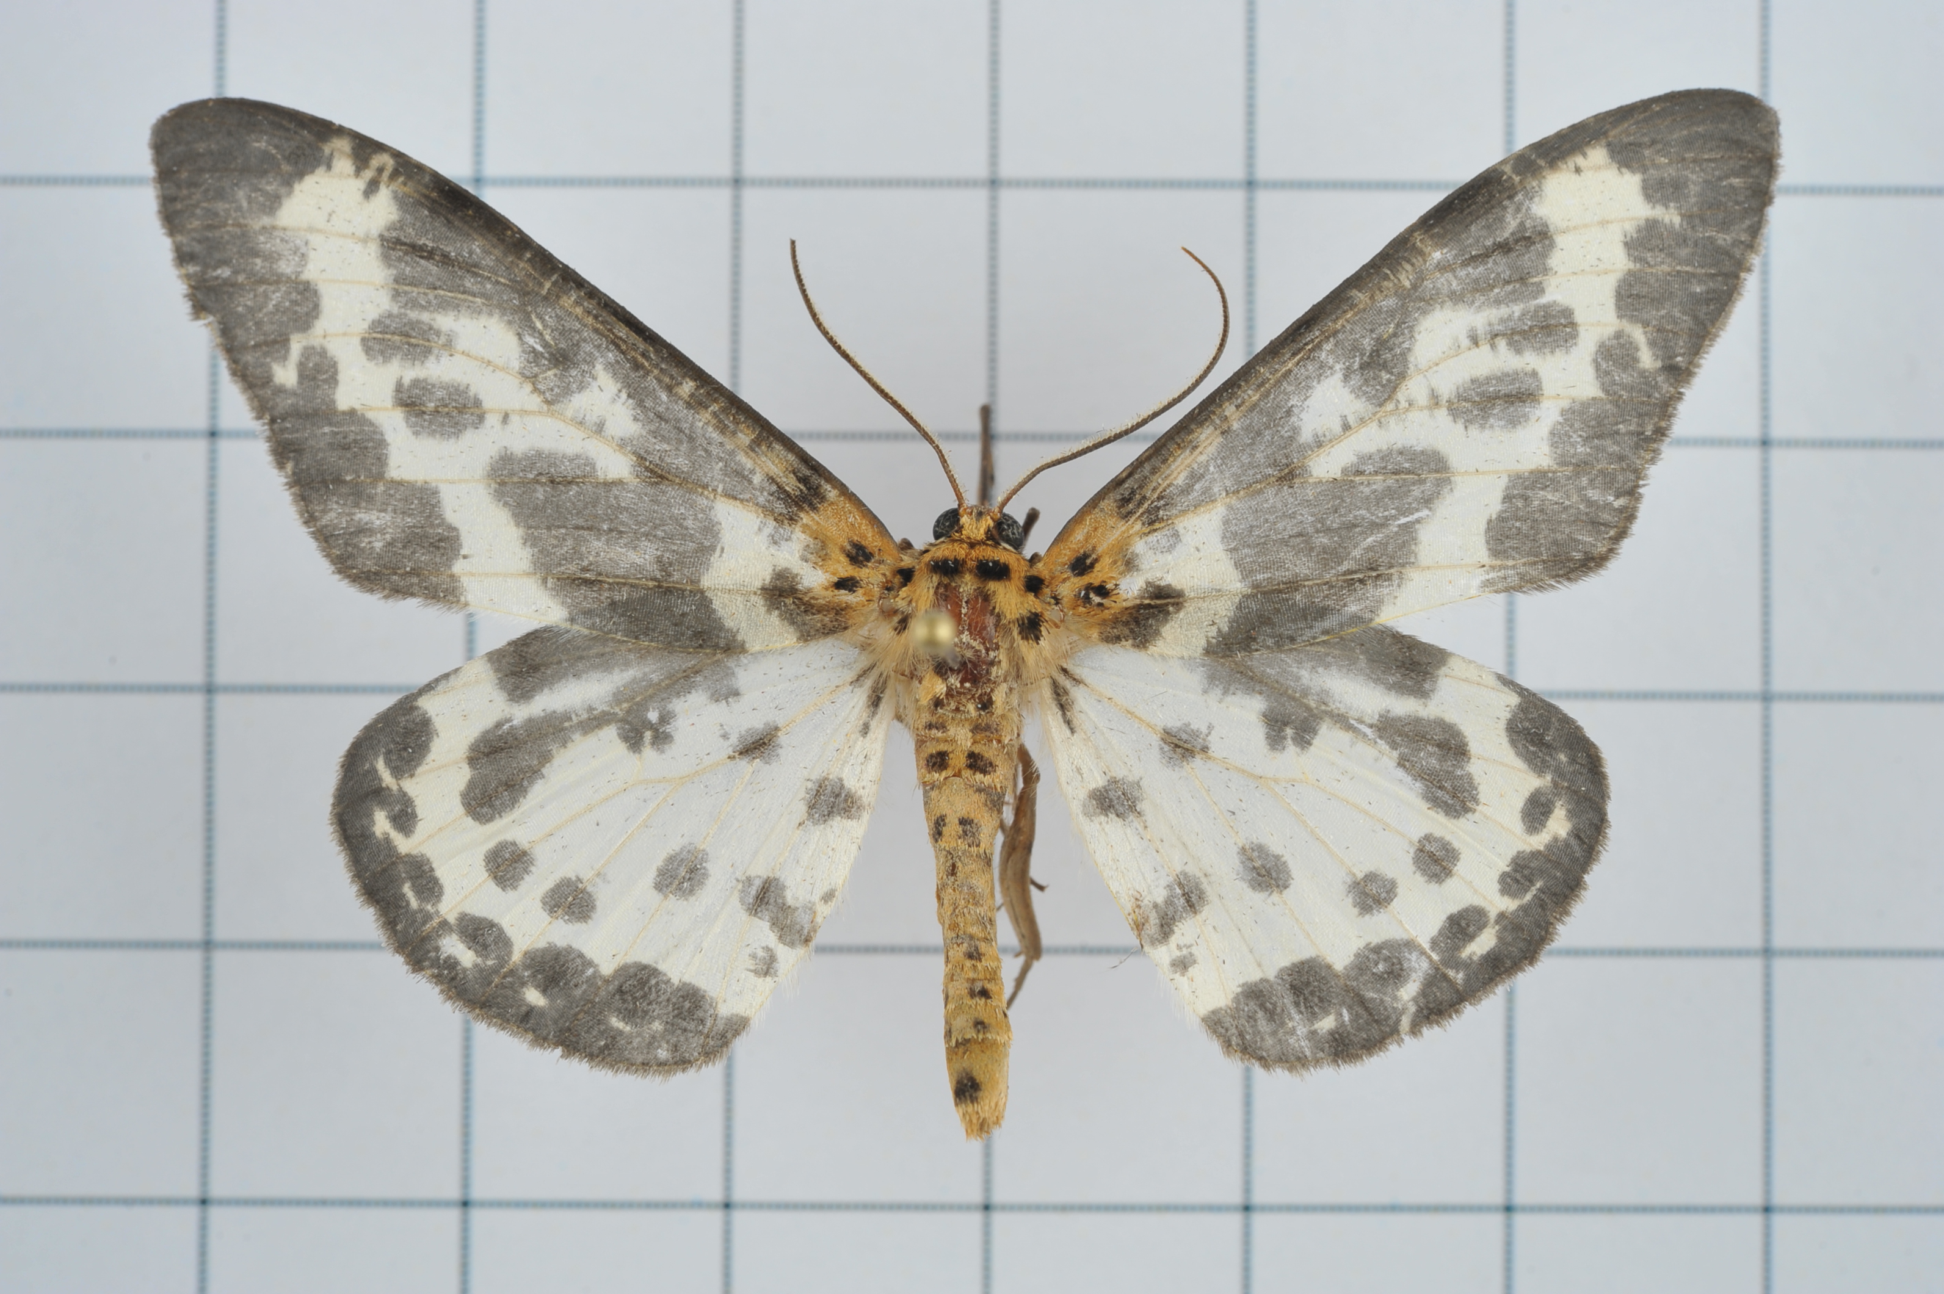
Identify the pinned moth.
Percnia longitermen
